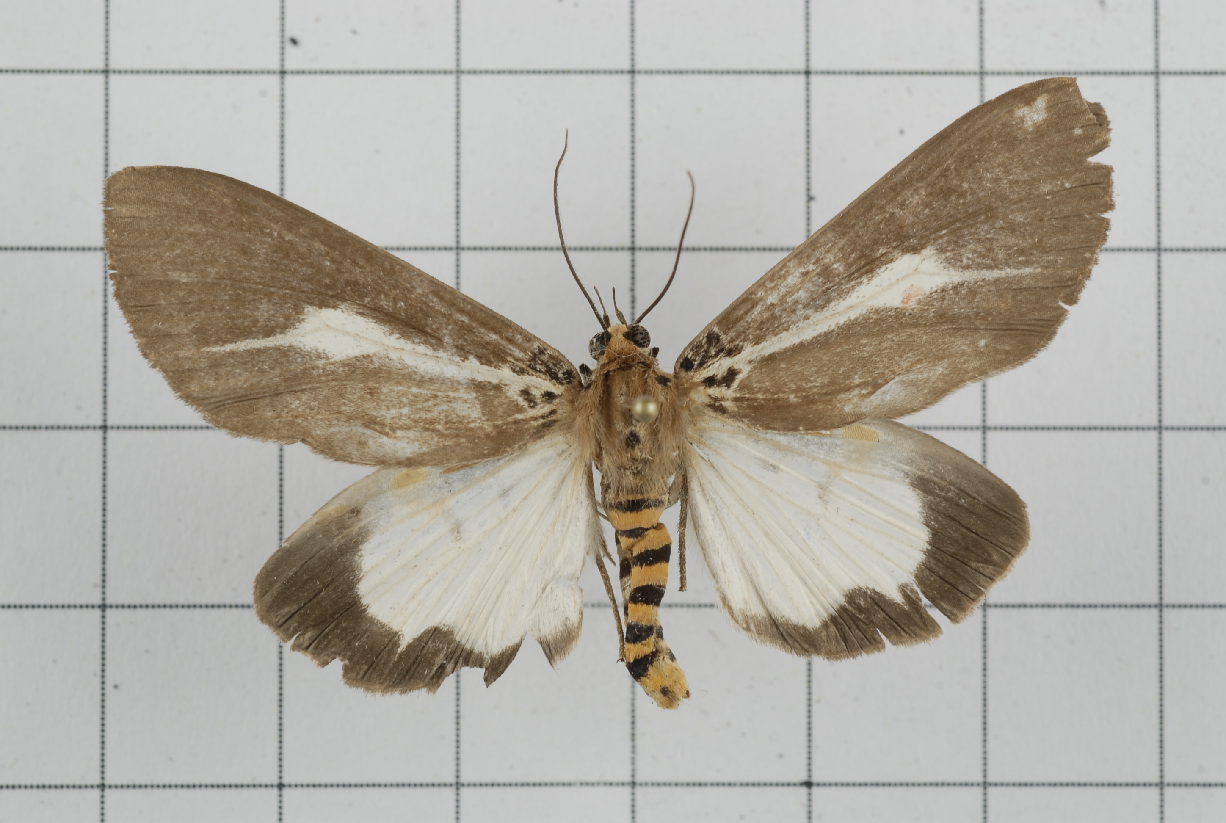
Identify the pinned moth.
Asota heliconia zebrina
